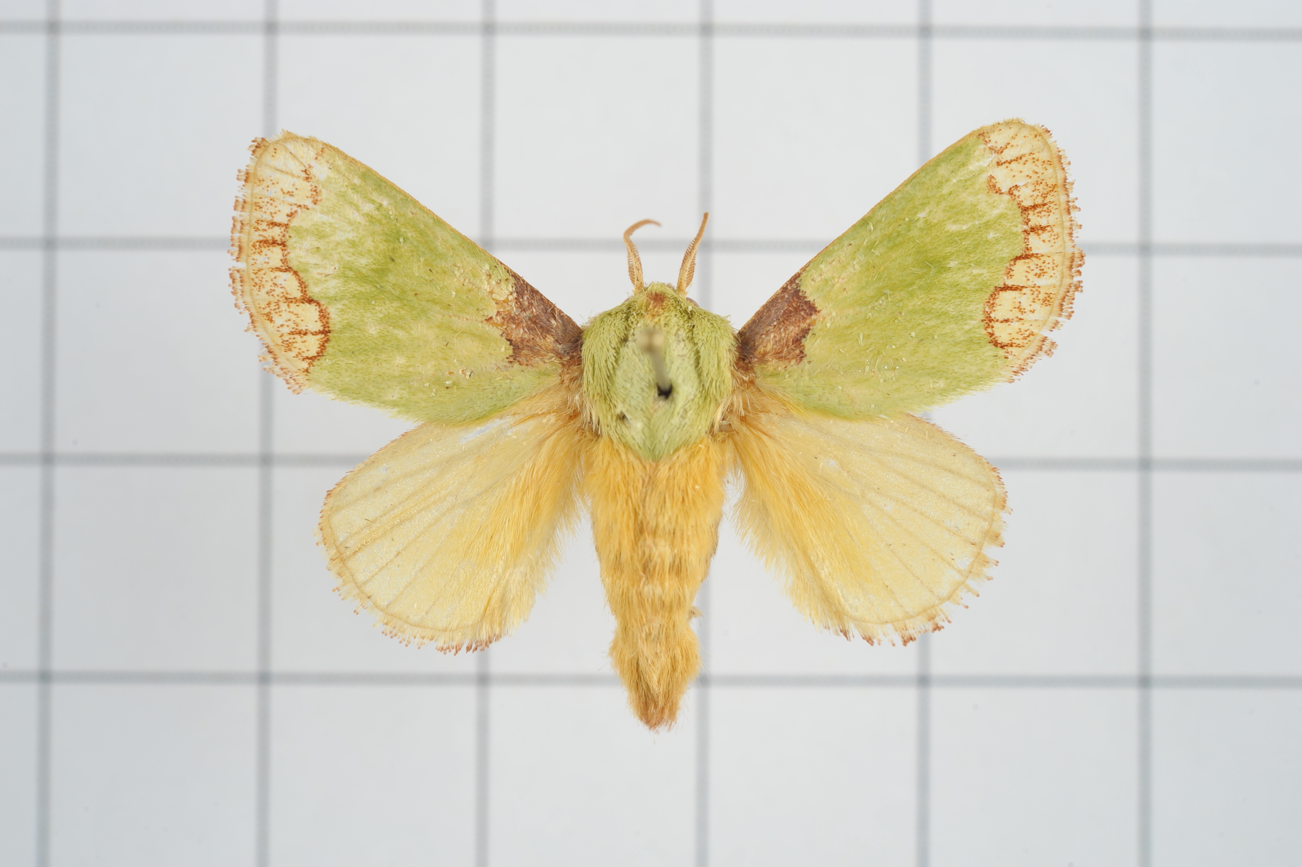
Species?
Parasa consocia
